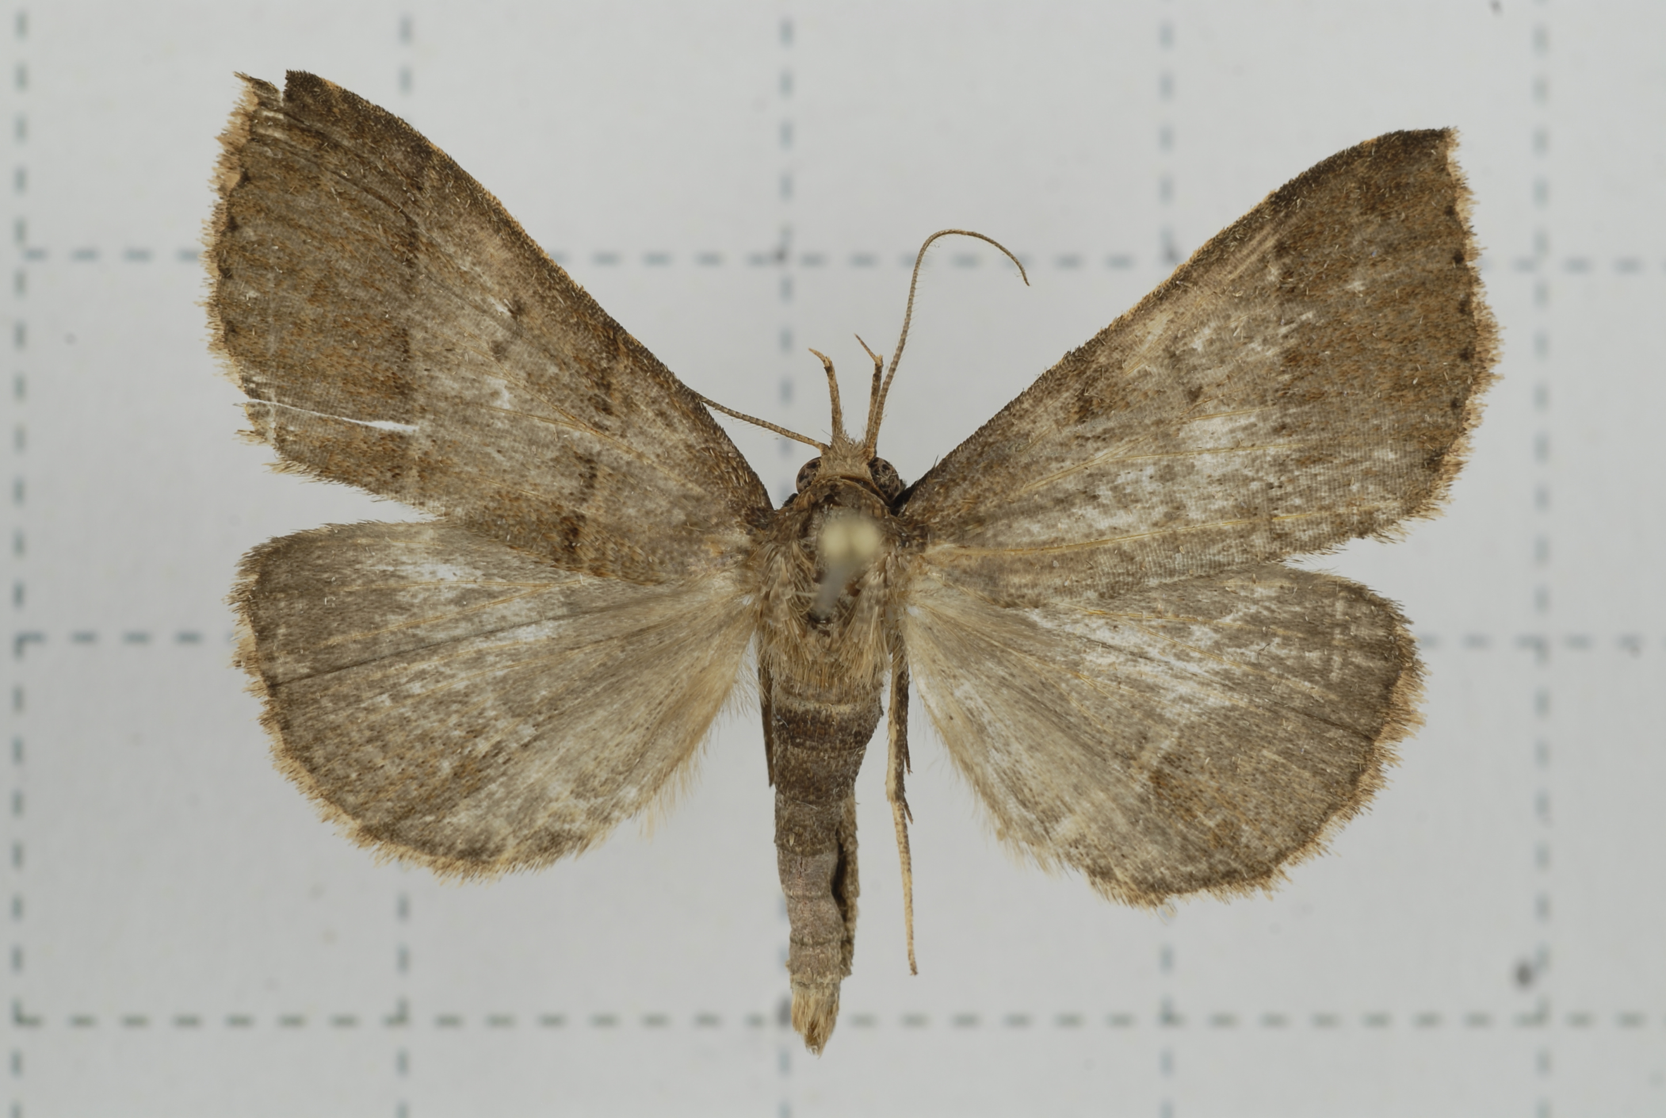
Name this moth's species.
Bertula parallela
